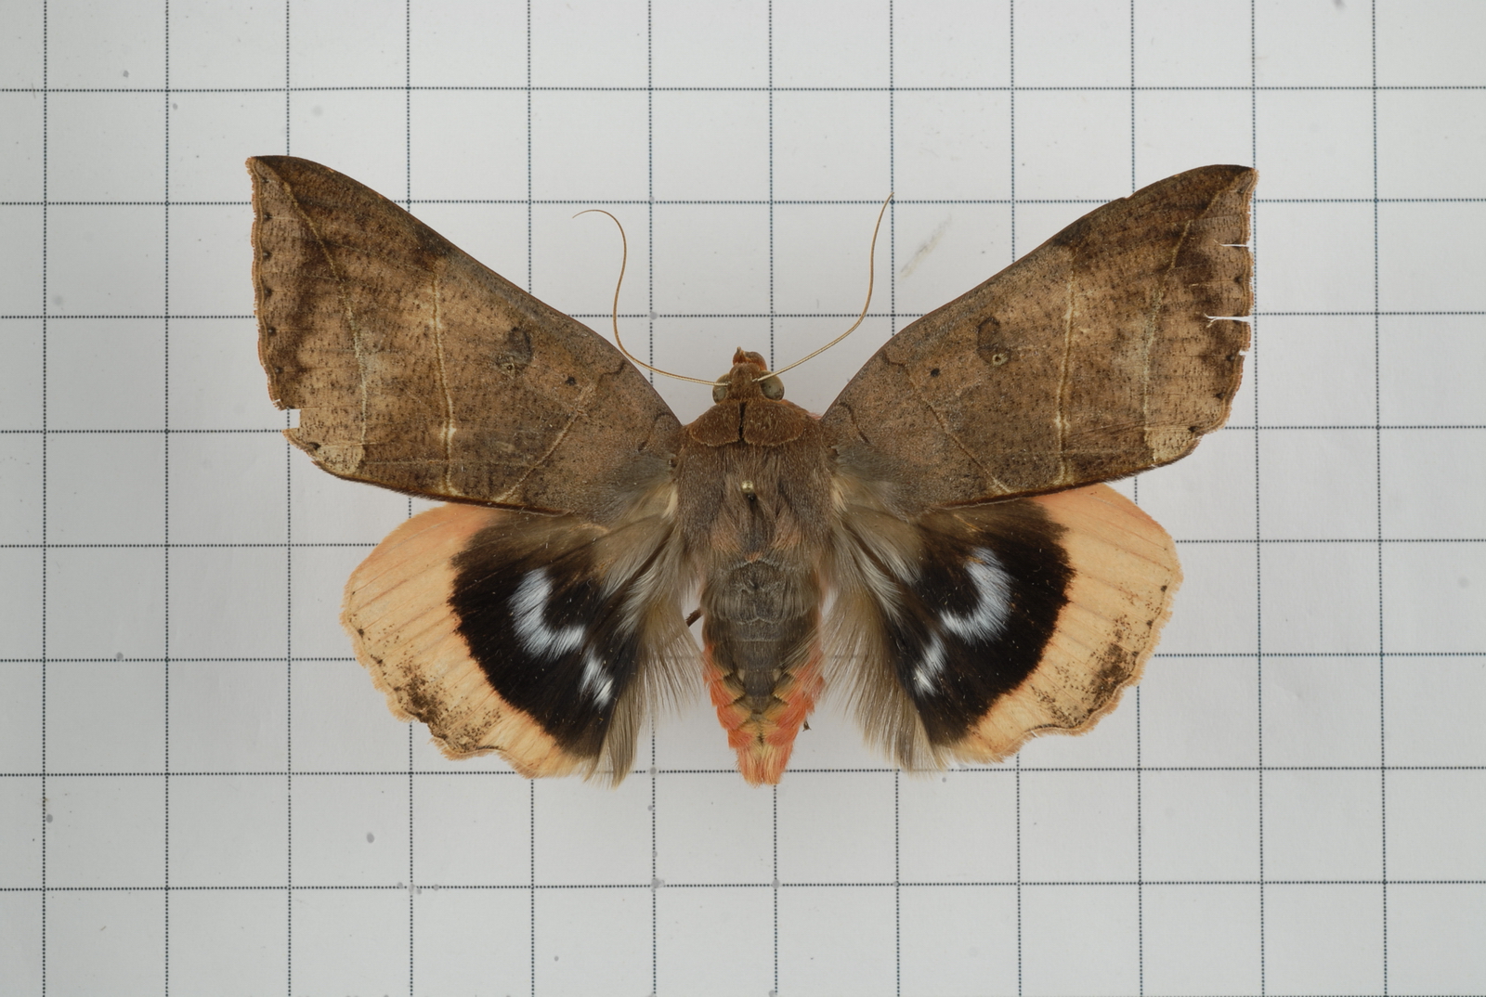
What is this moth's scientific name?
Thyas juno
